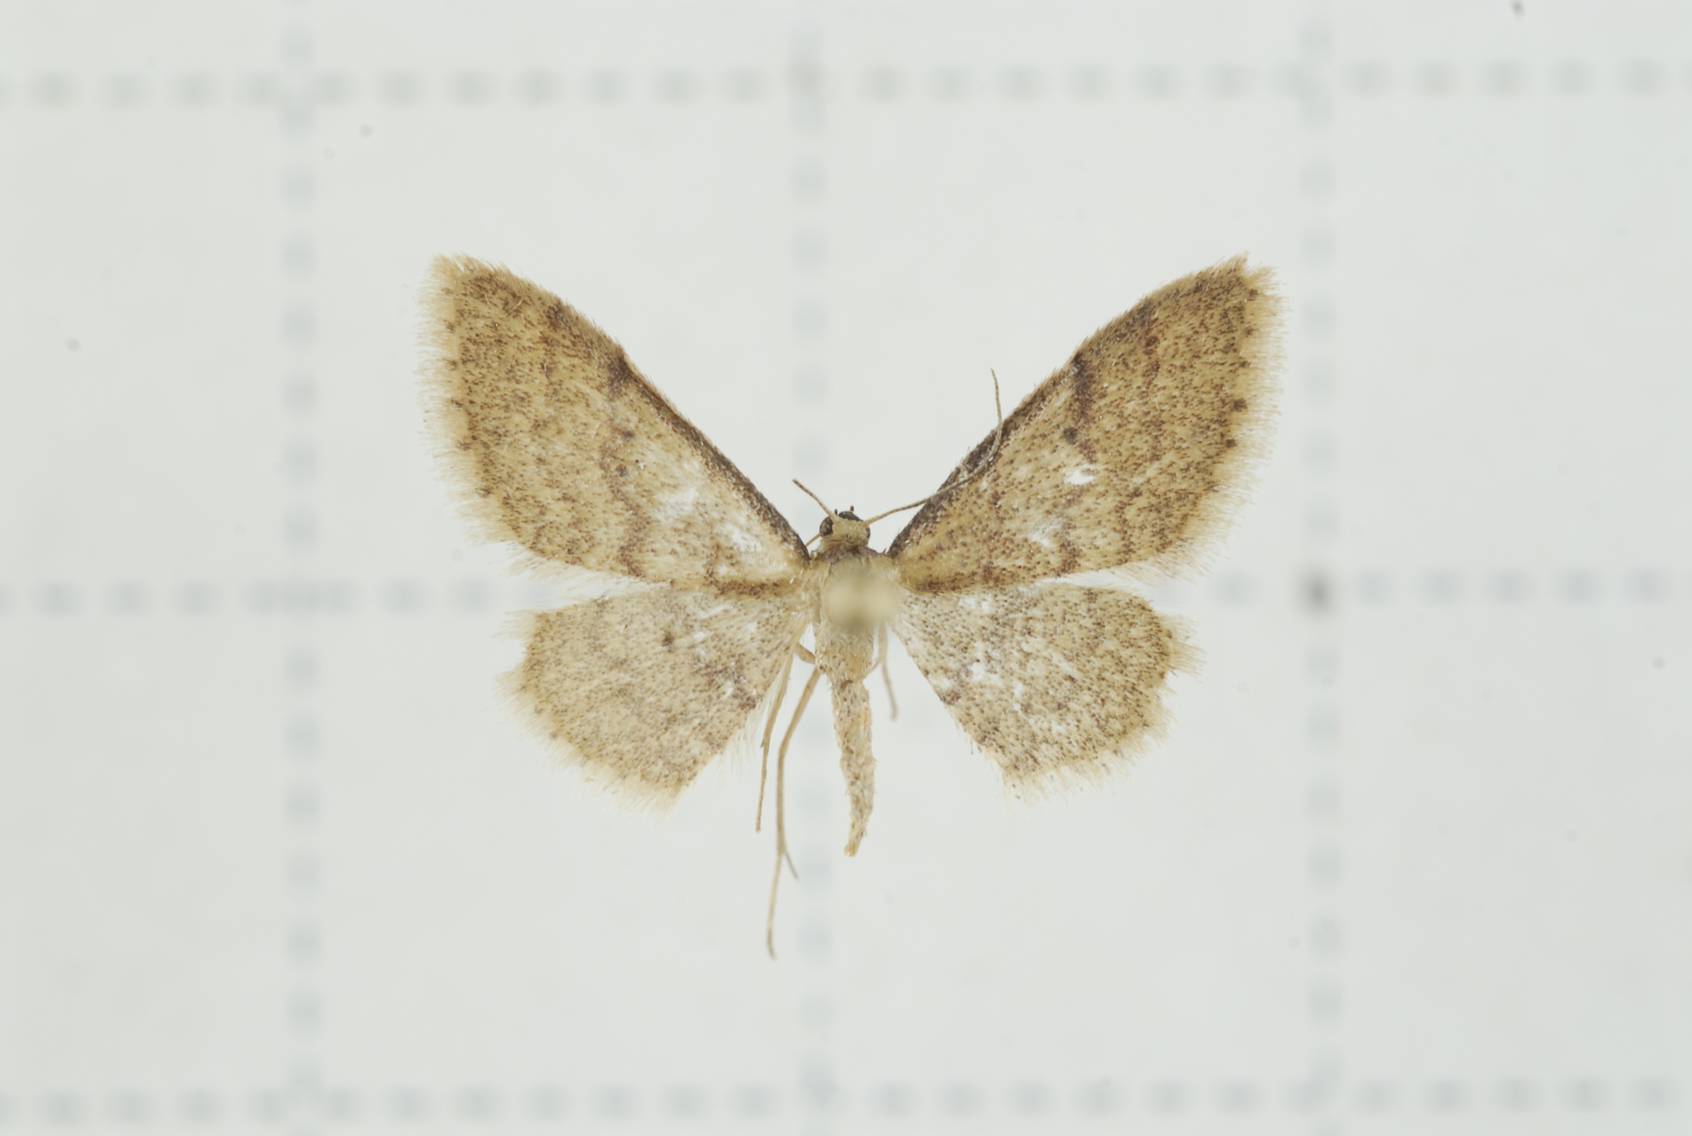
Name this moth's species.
Idaea taiwana
